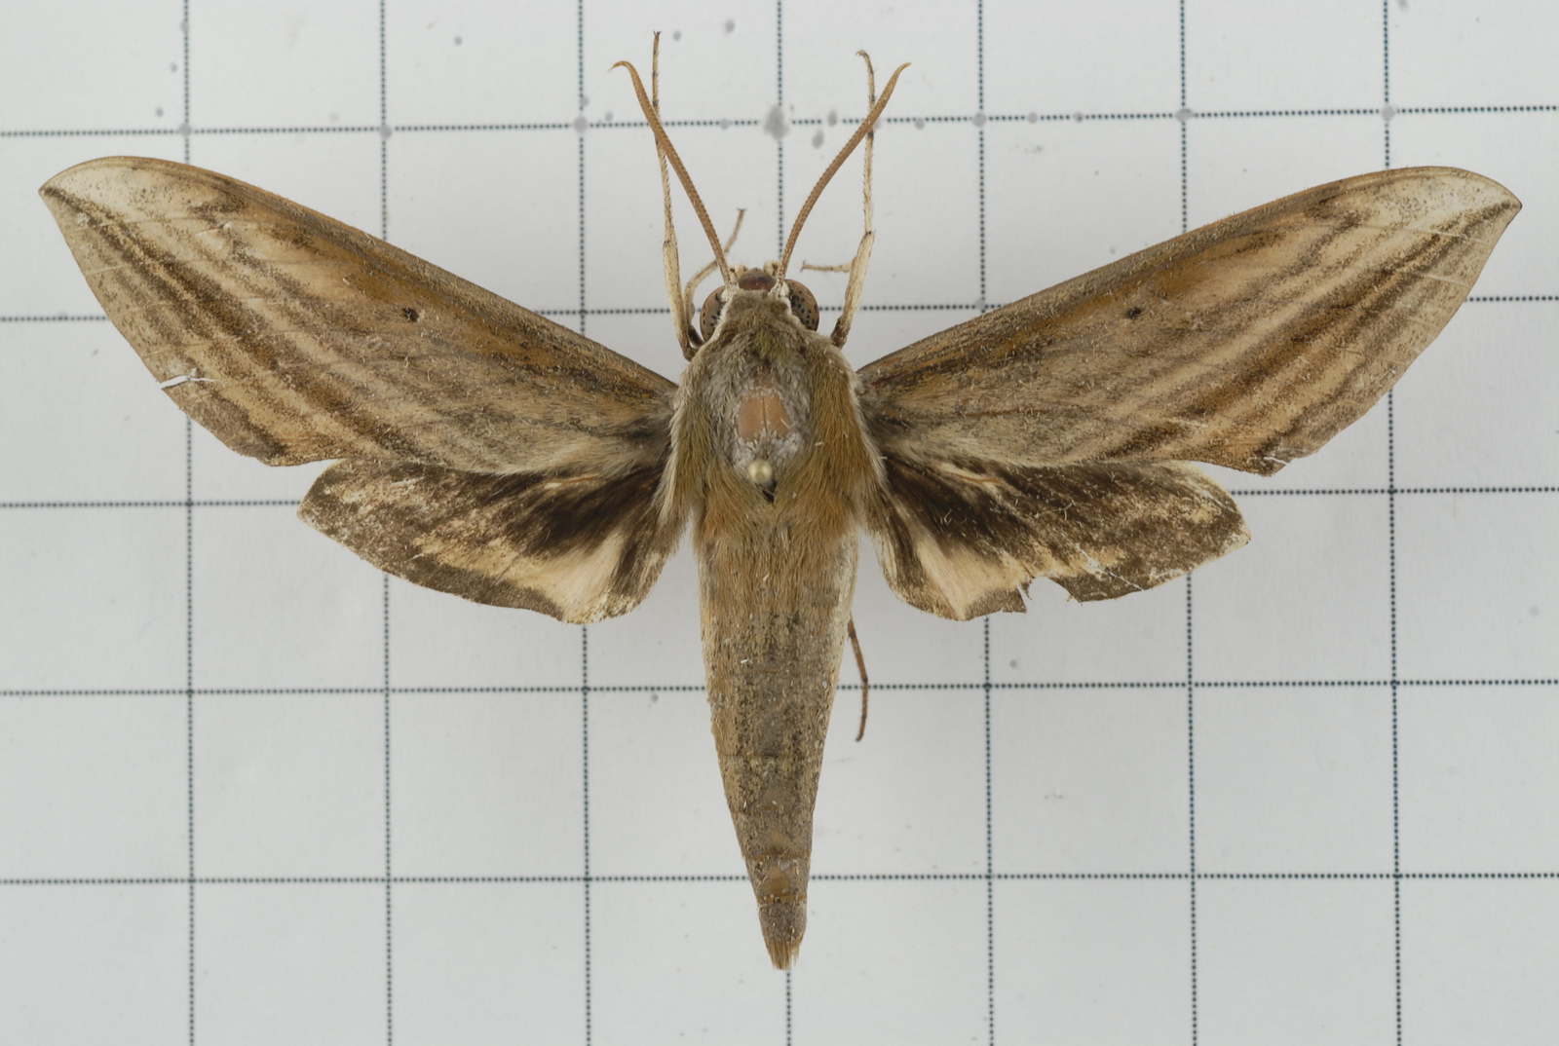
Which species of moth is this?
Cechetra minor
